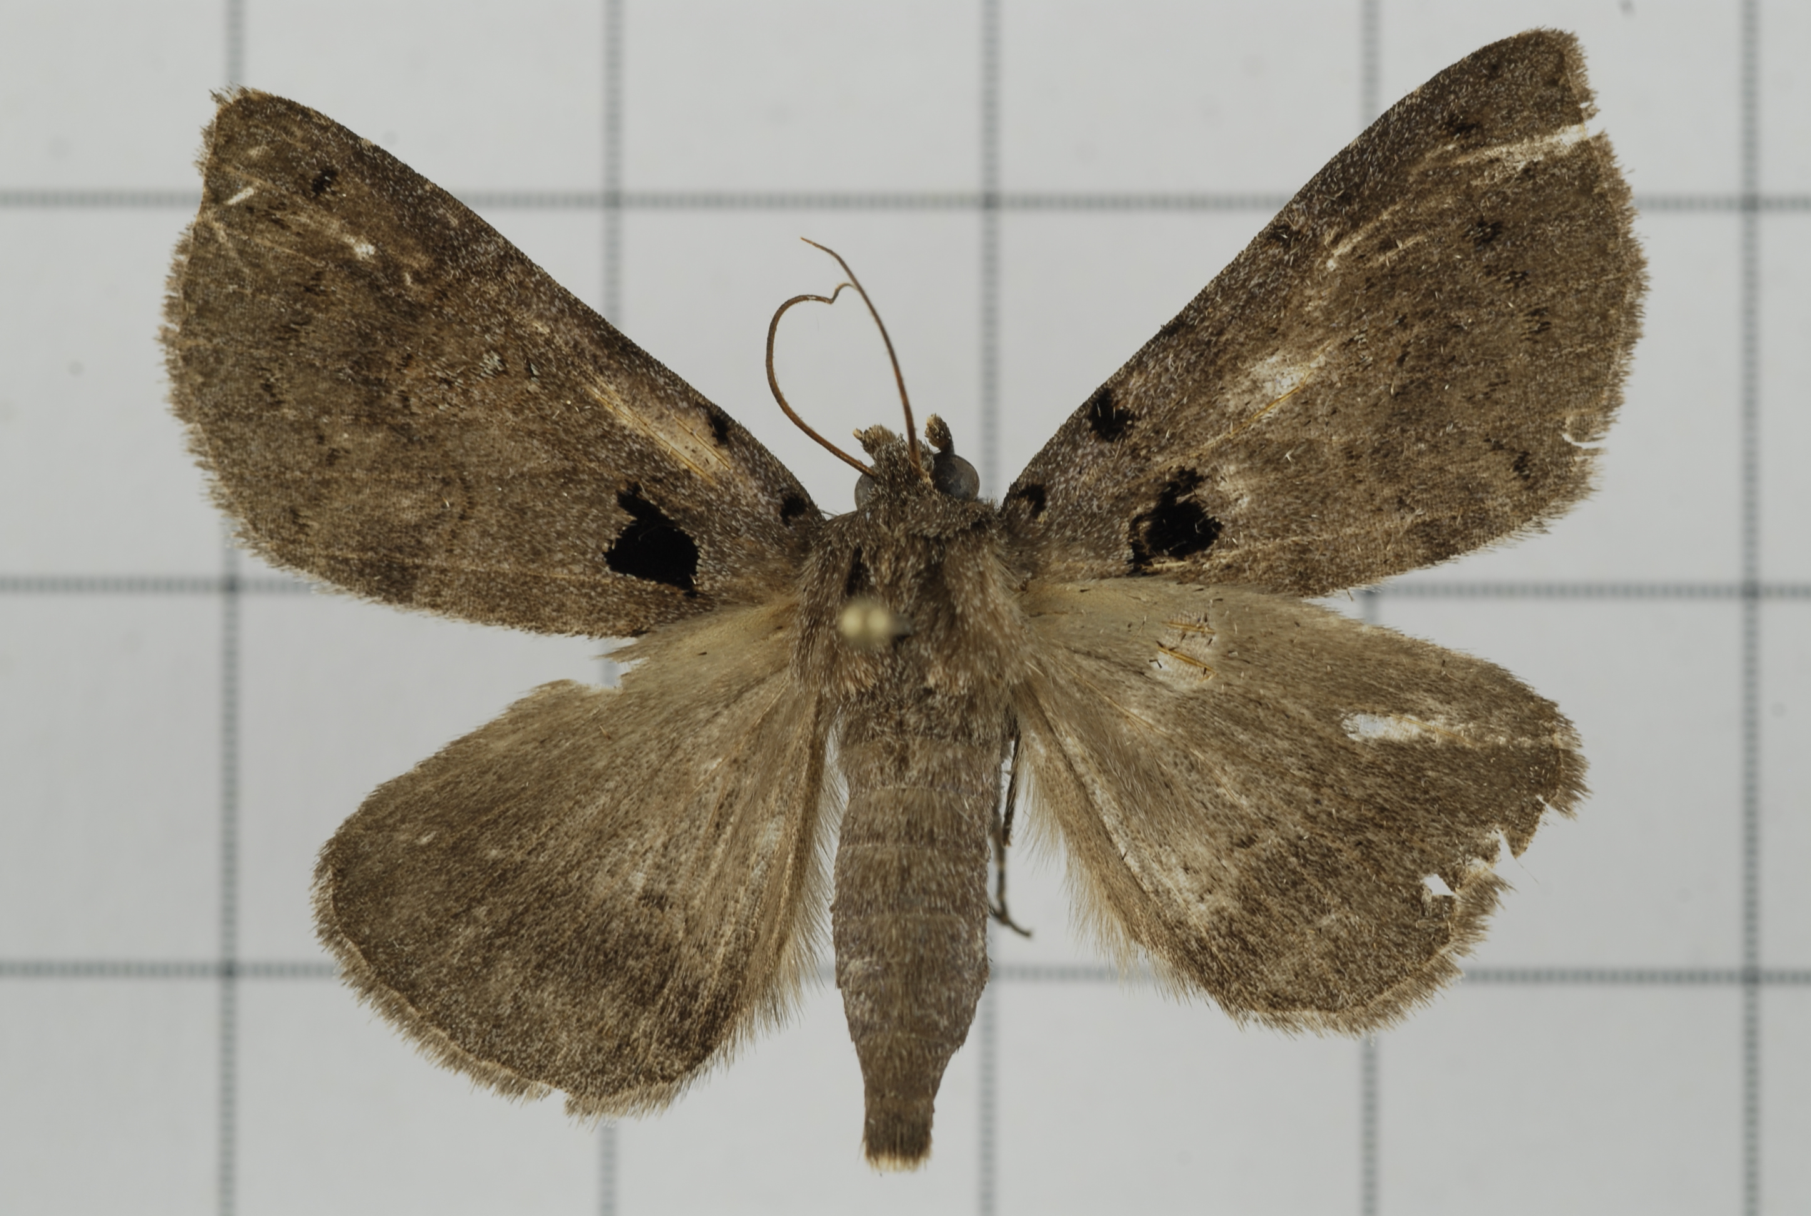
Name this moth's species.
Avatha bipartita
